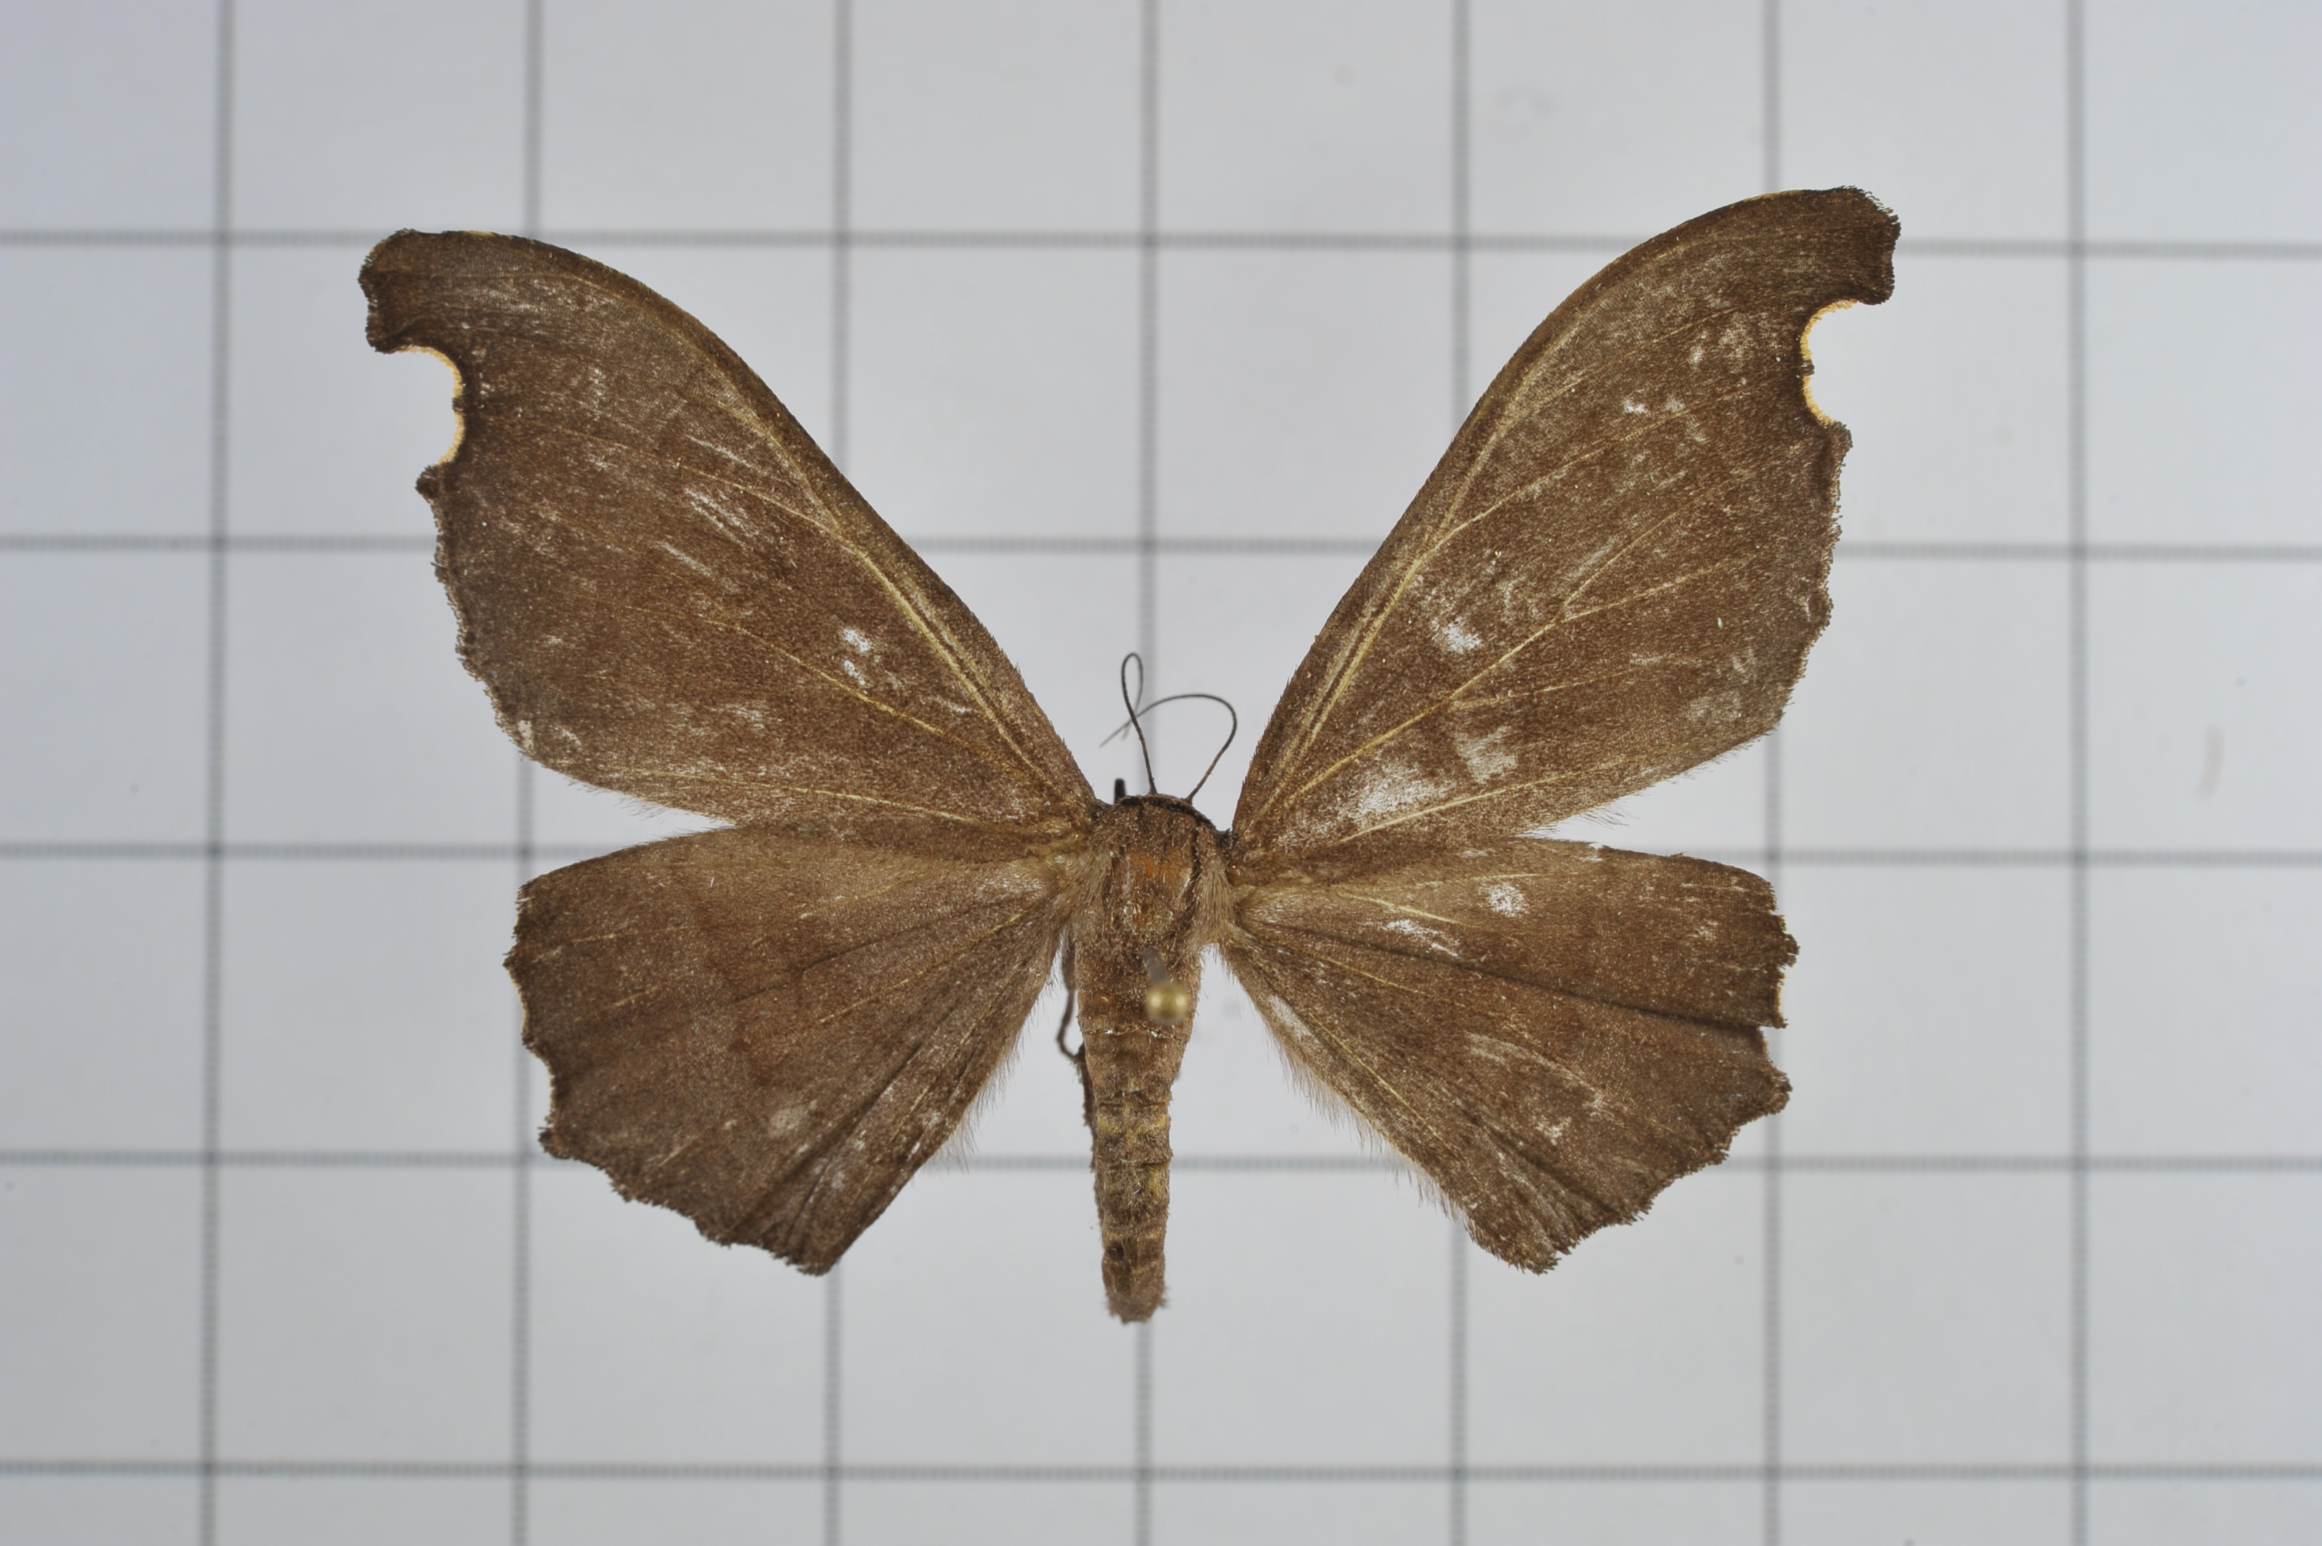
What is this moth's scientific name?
Hyposidra talaca talaca
